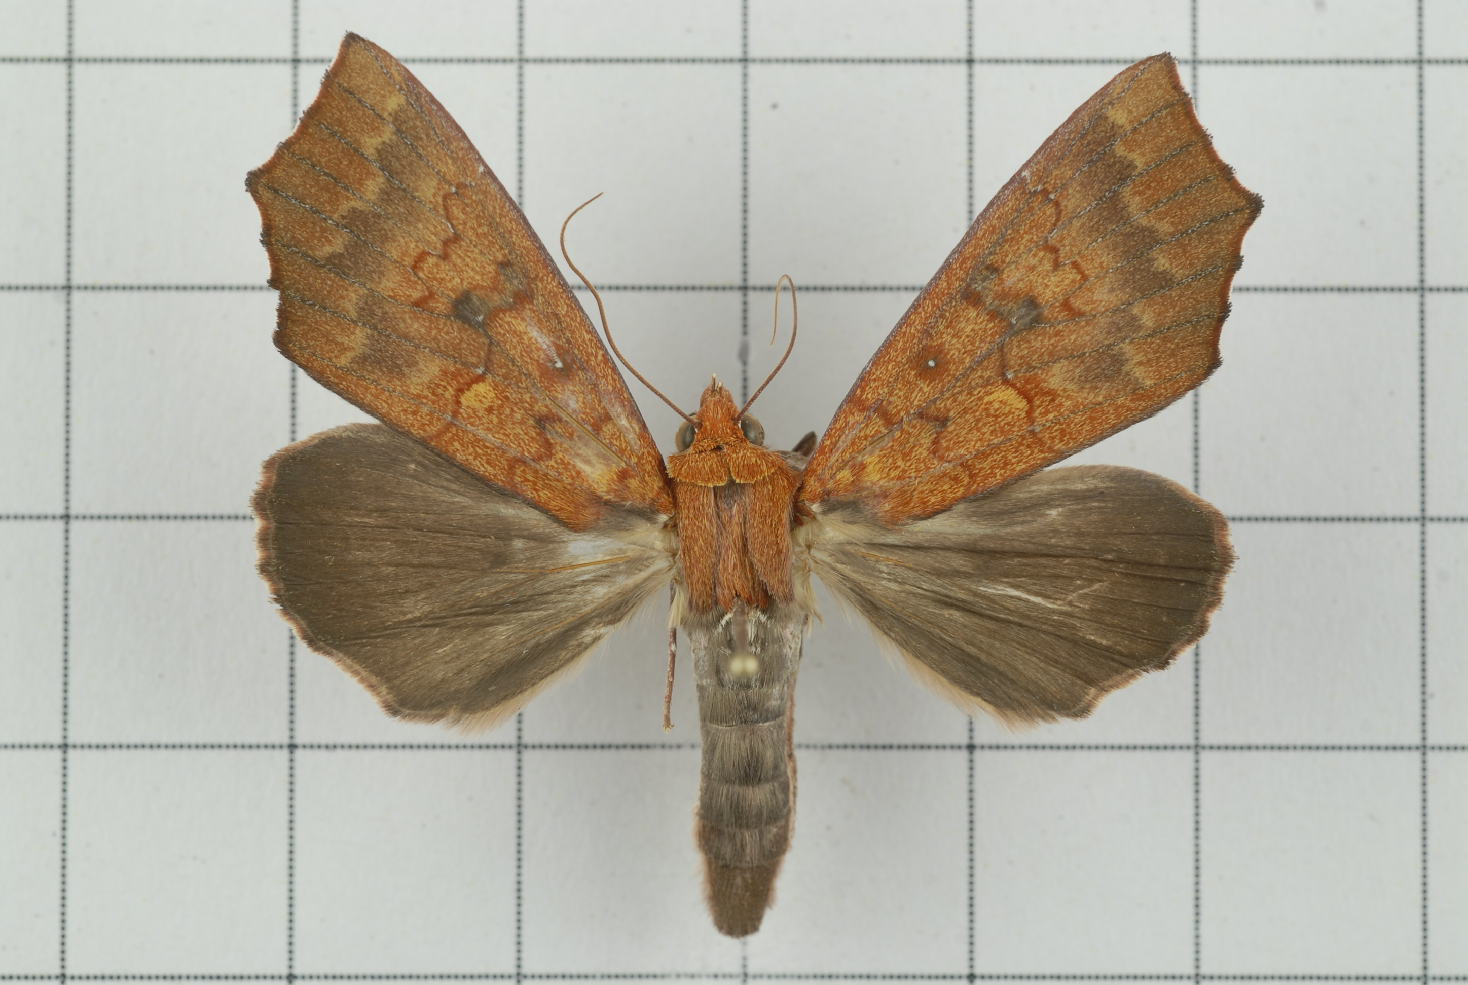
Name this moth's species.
Rusicada fulvida
